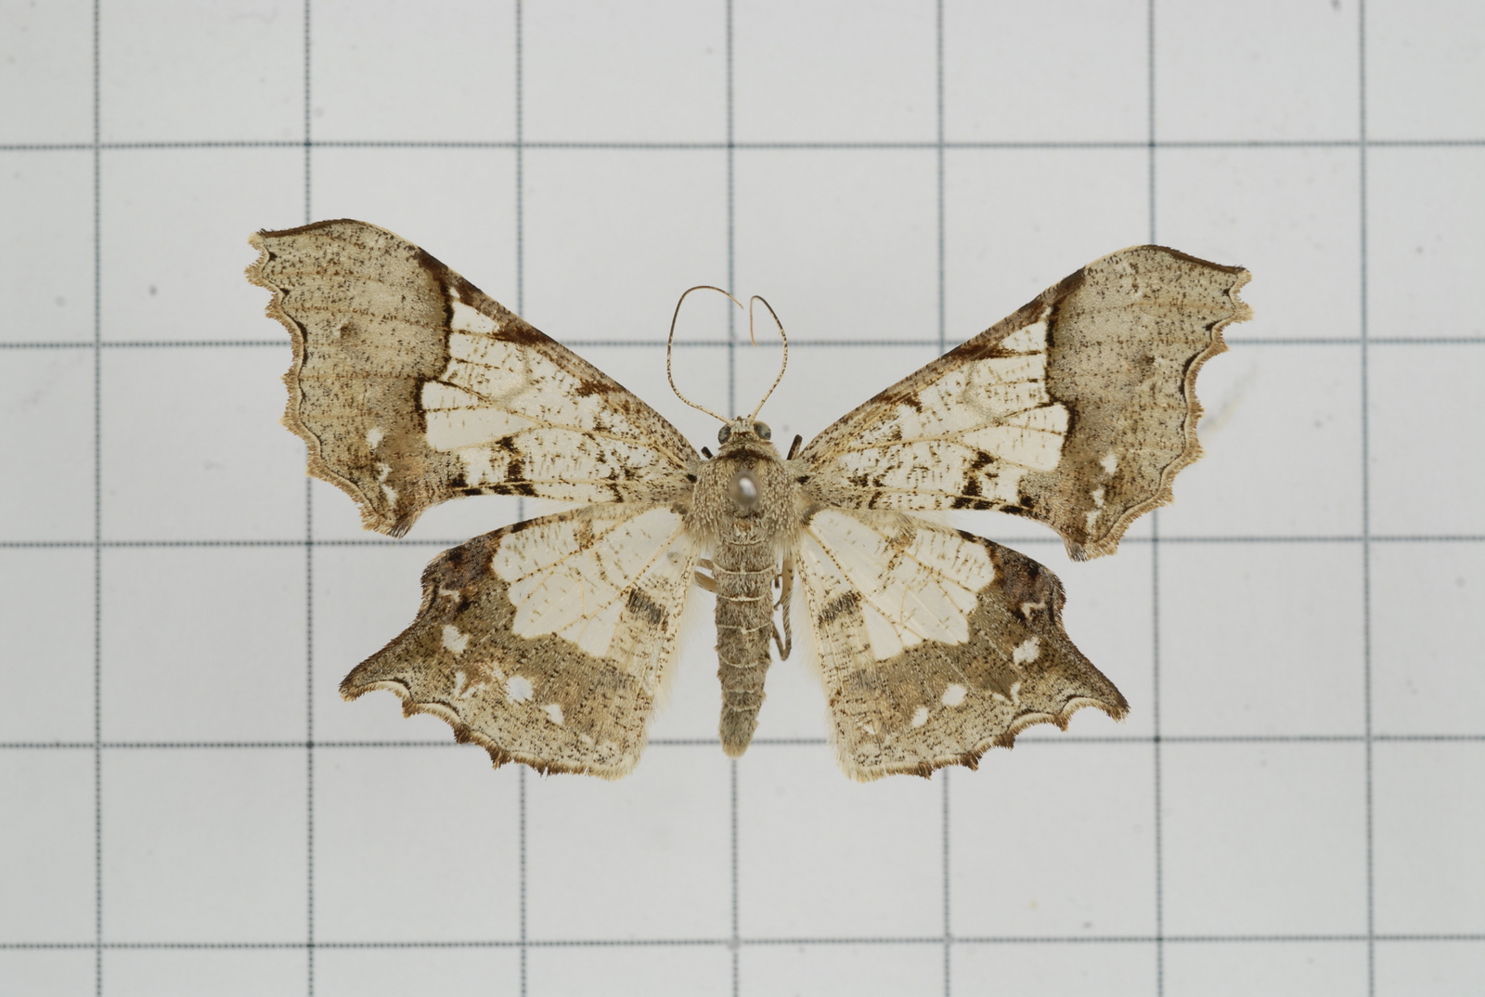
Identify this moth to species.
Krananda semihyalina
